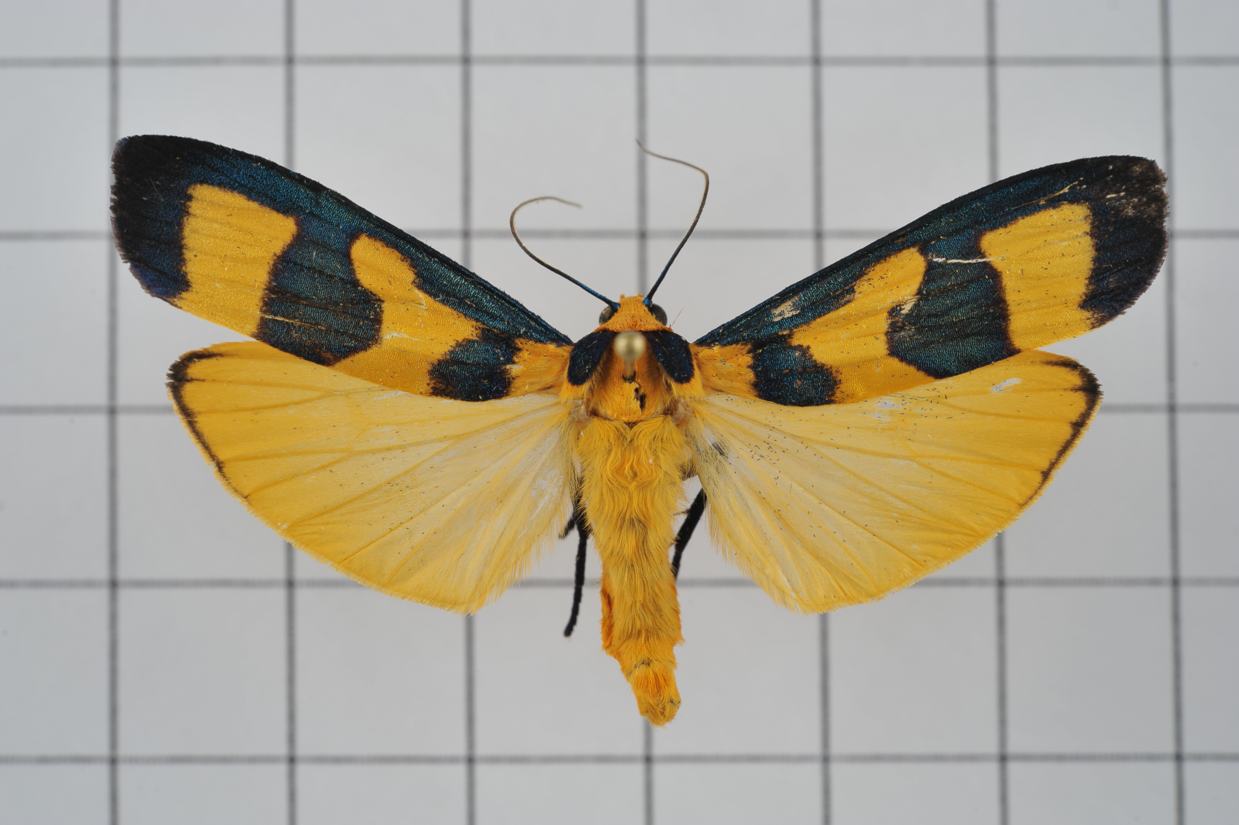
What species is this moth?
Chrysaeglia magnifica
